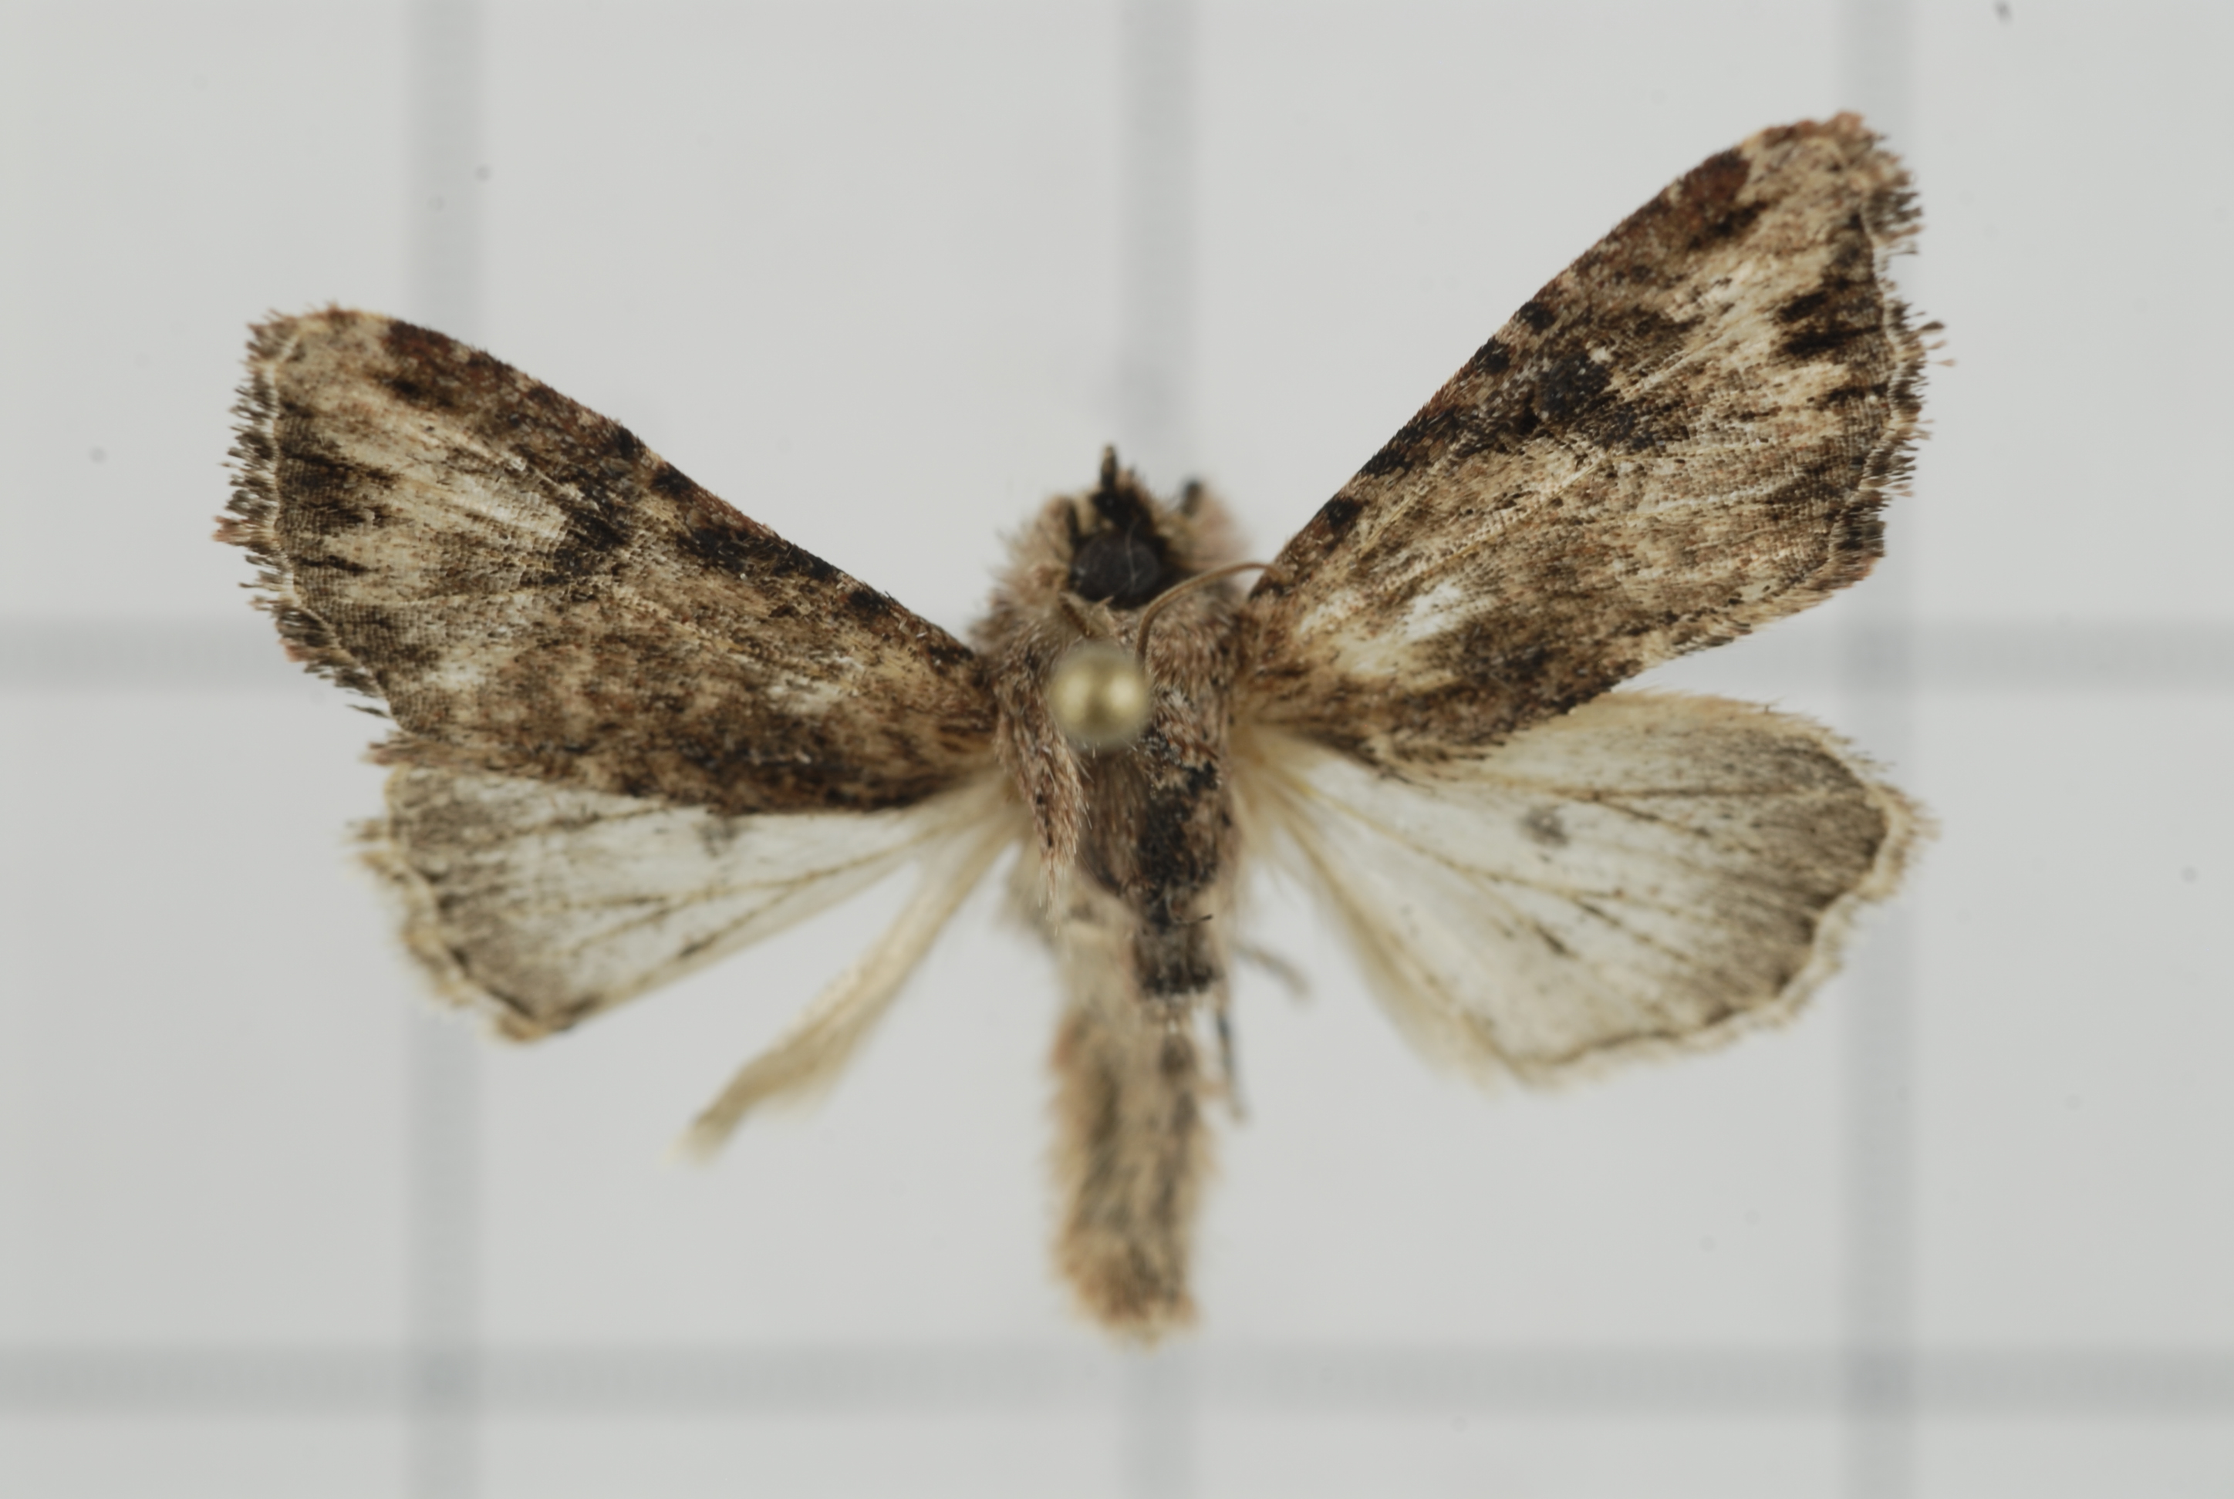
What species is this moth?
Lithopolia confusa confusa
